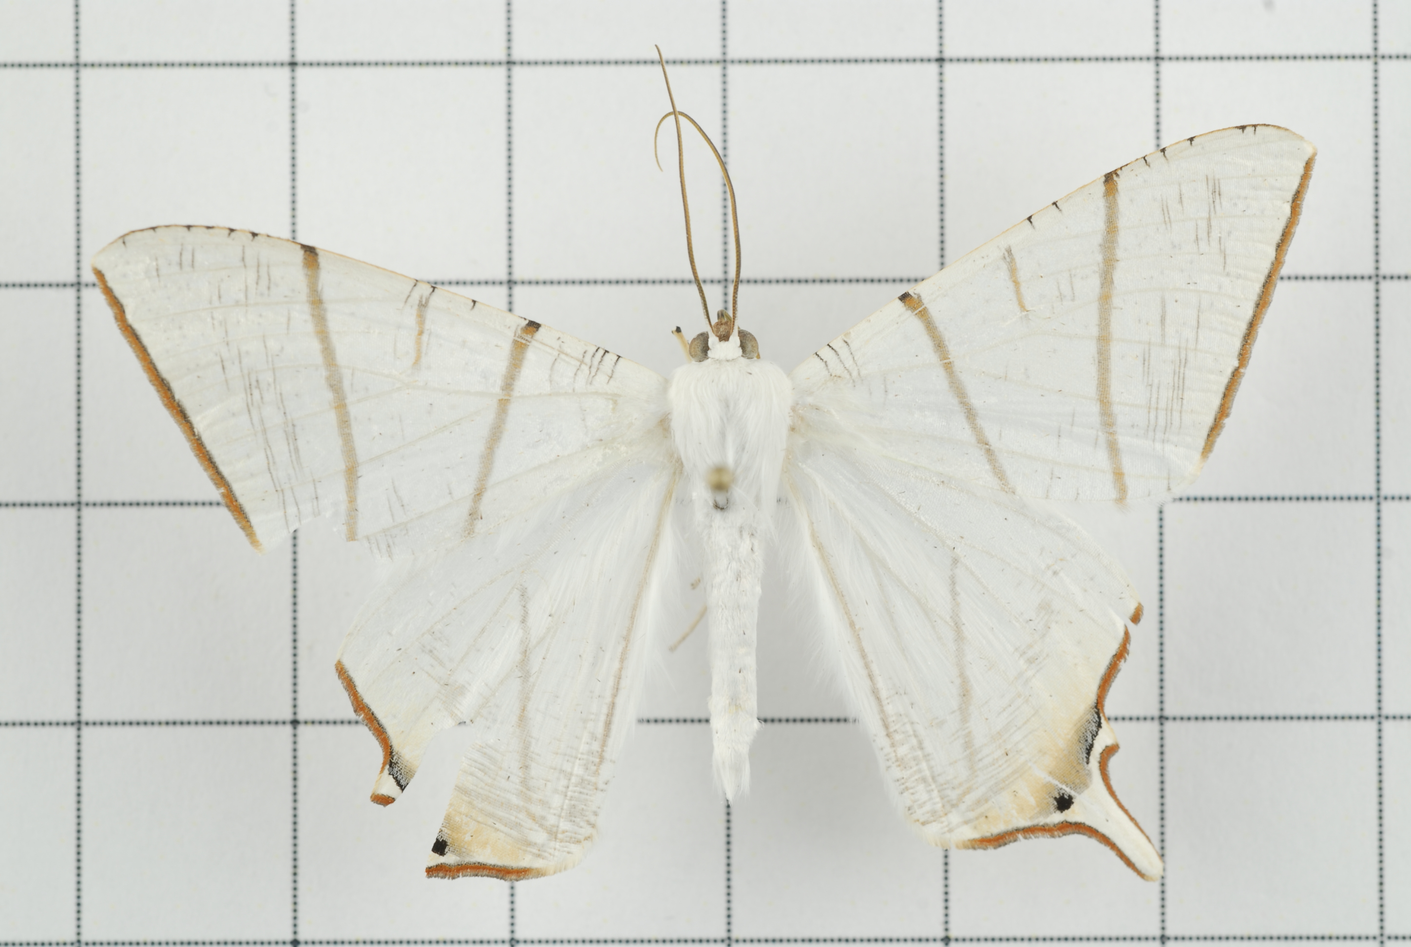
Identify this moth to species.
Ourapteryx clara formosana
